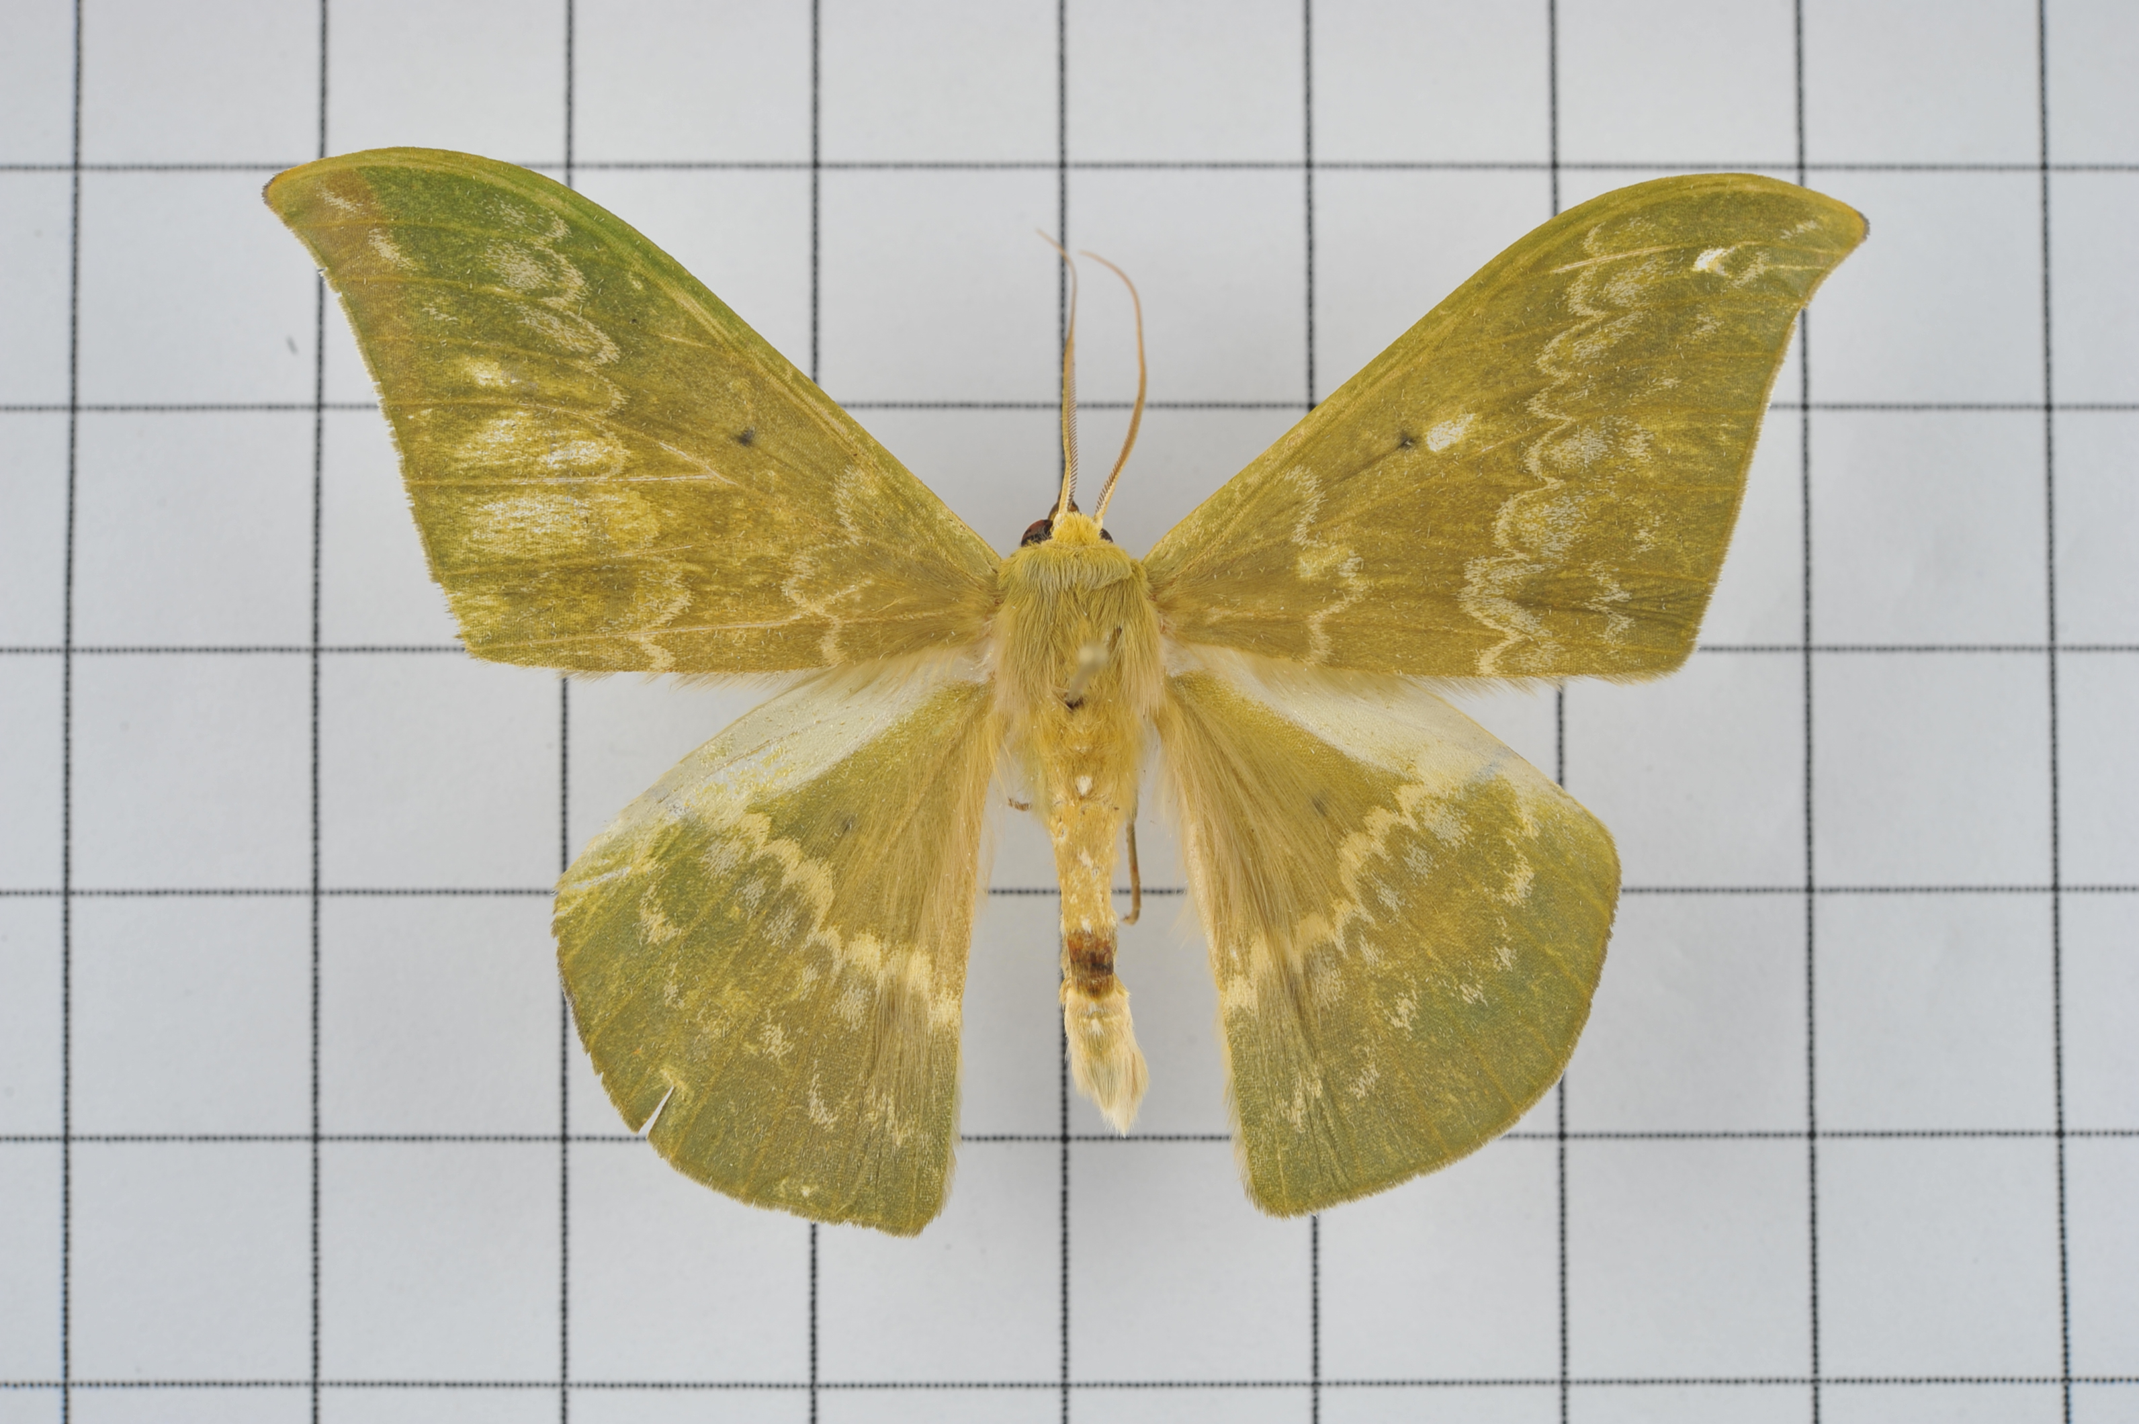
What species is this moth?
Tanaorhinus formosana
